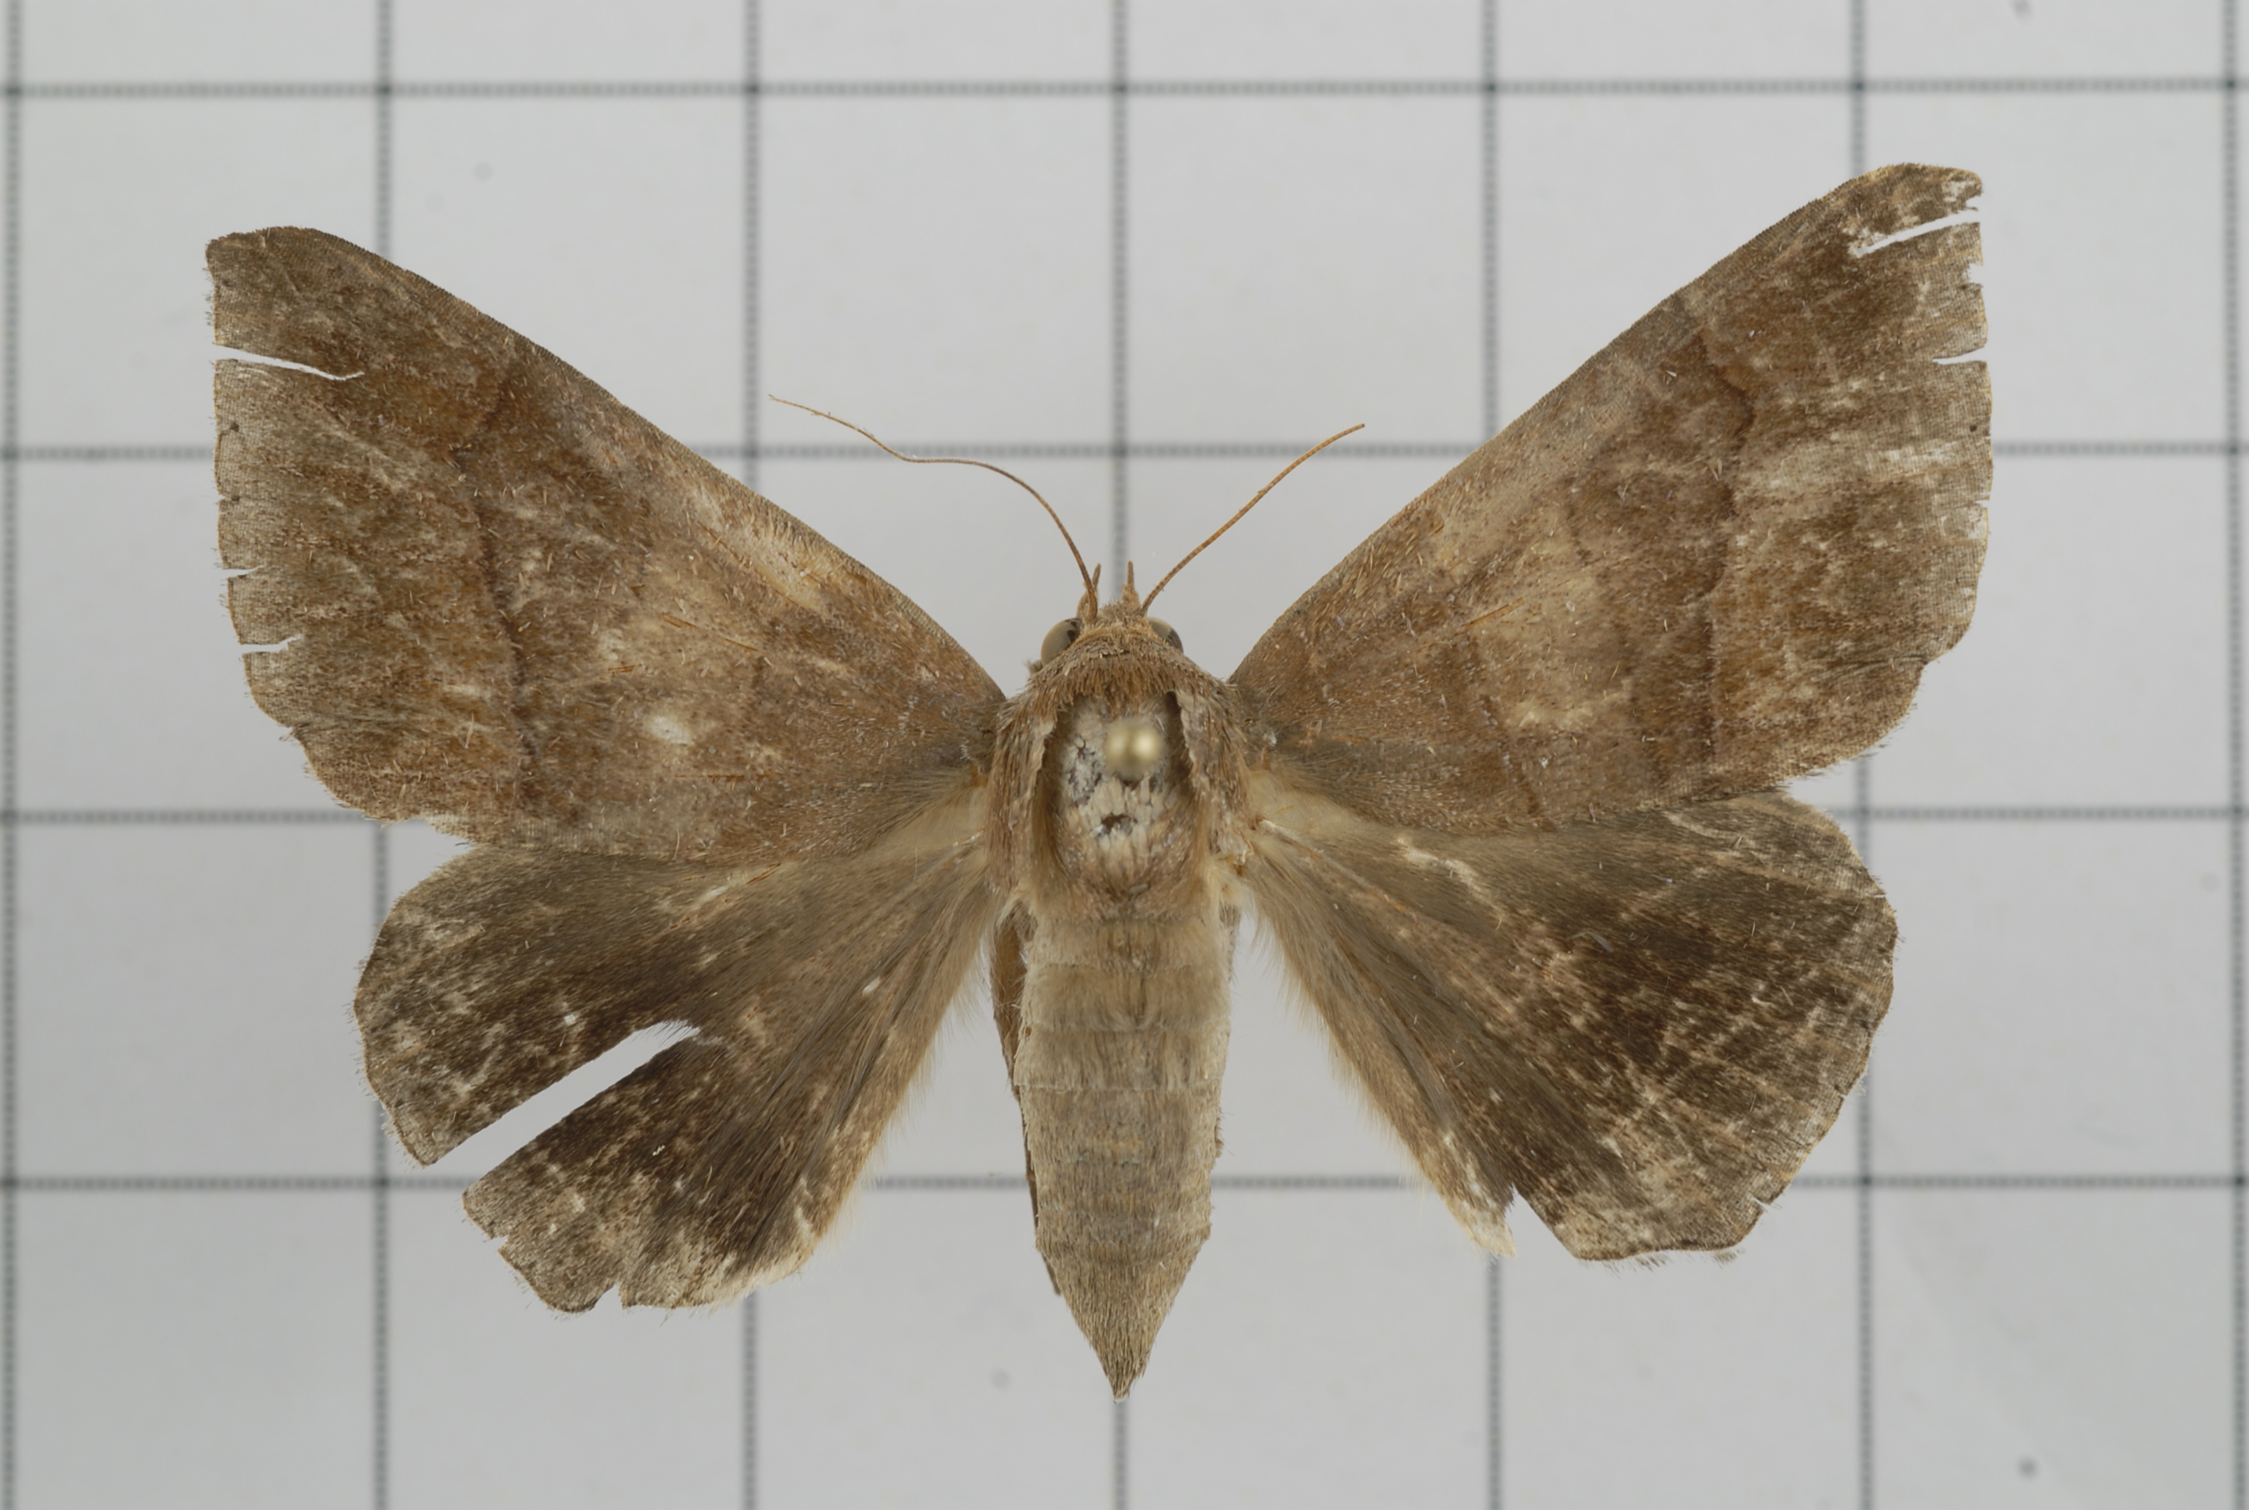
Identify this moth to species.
Bastilla absentimacula
